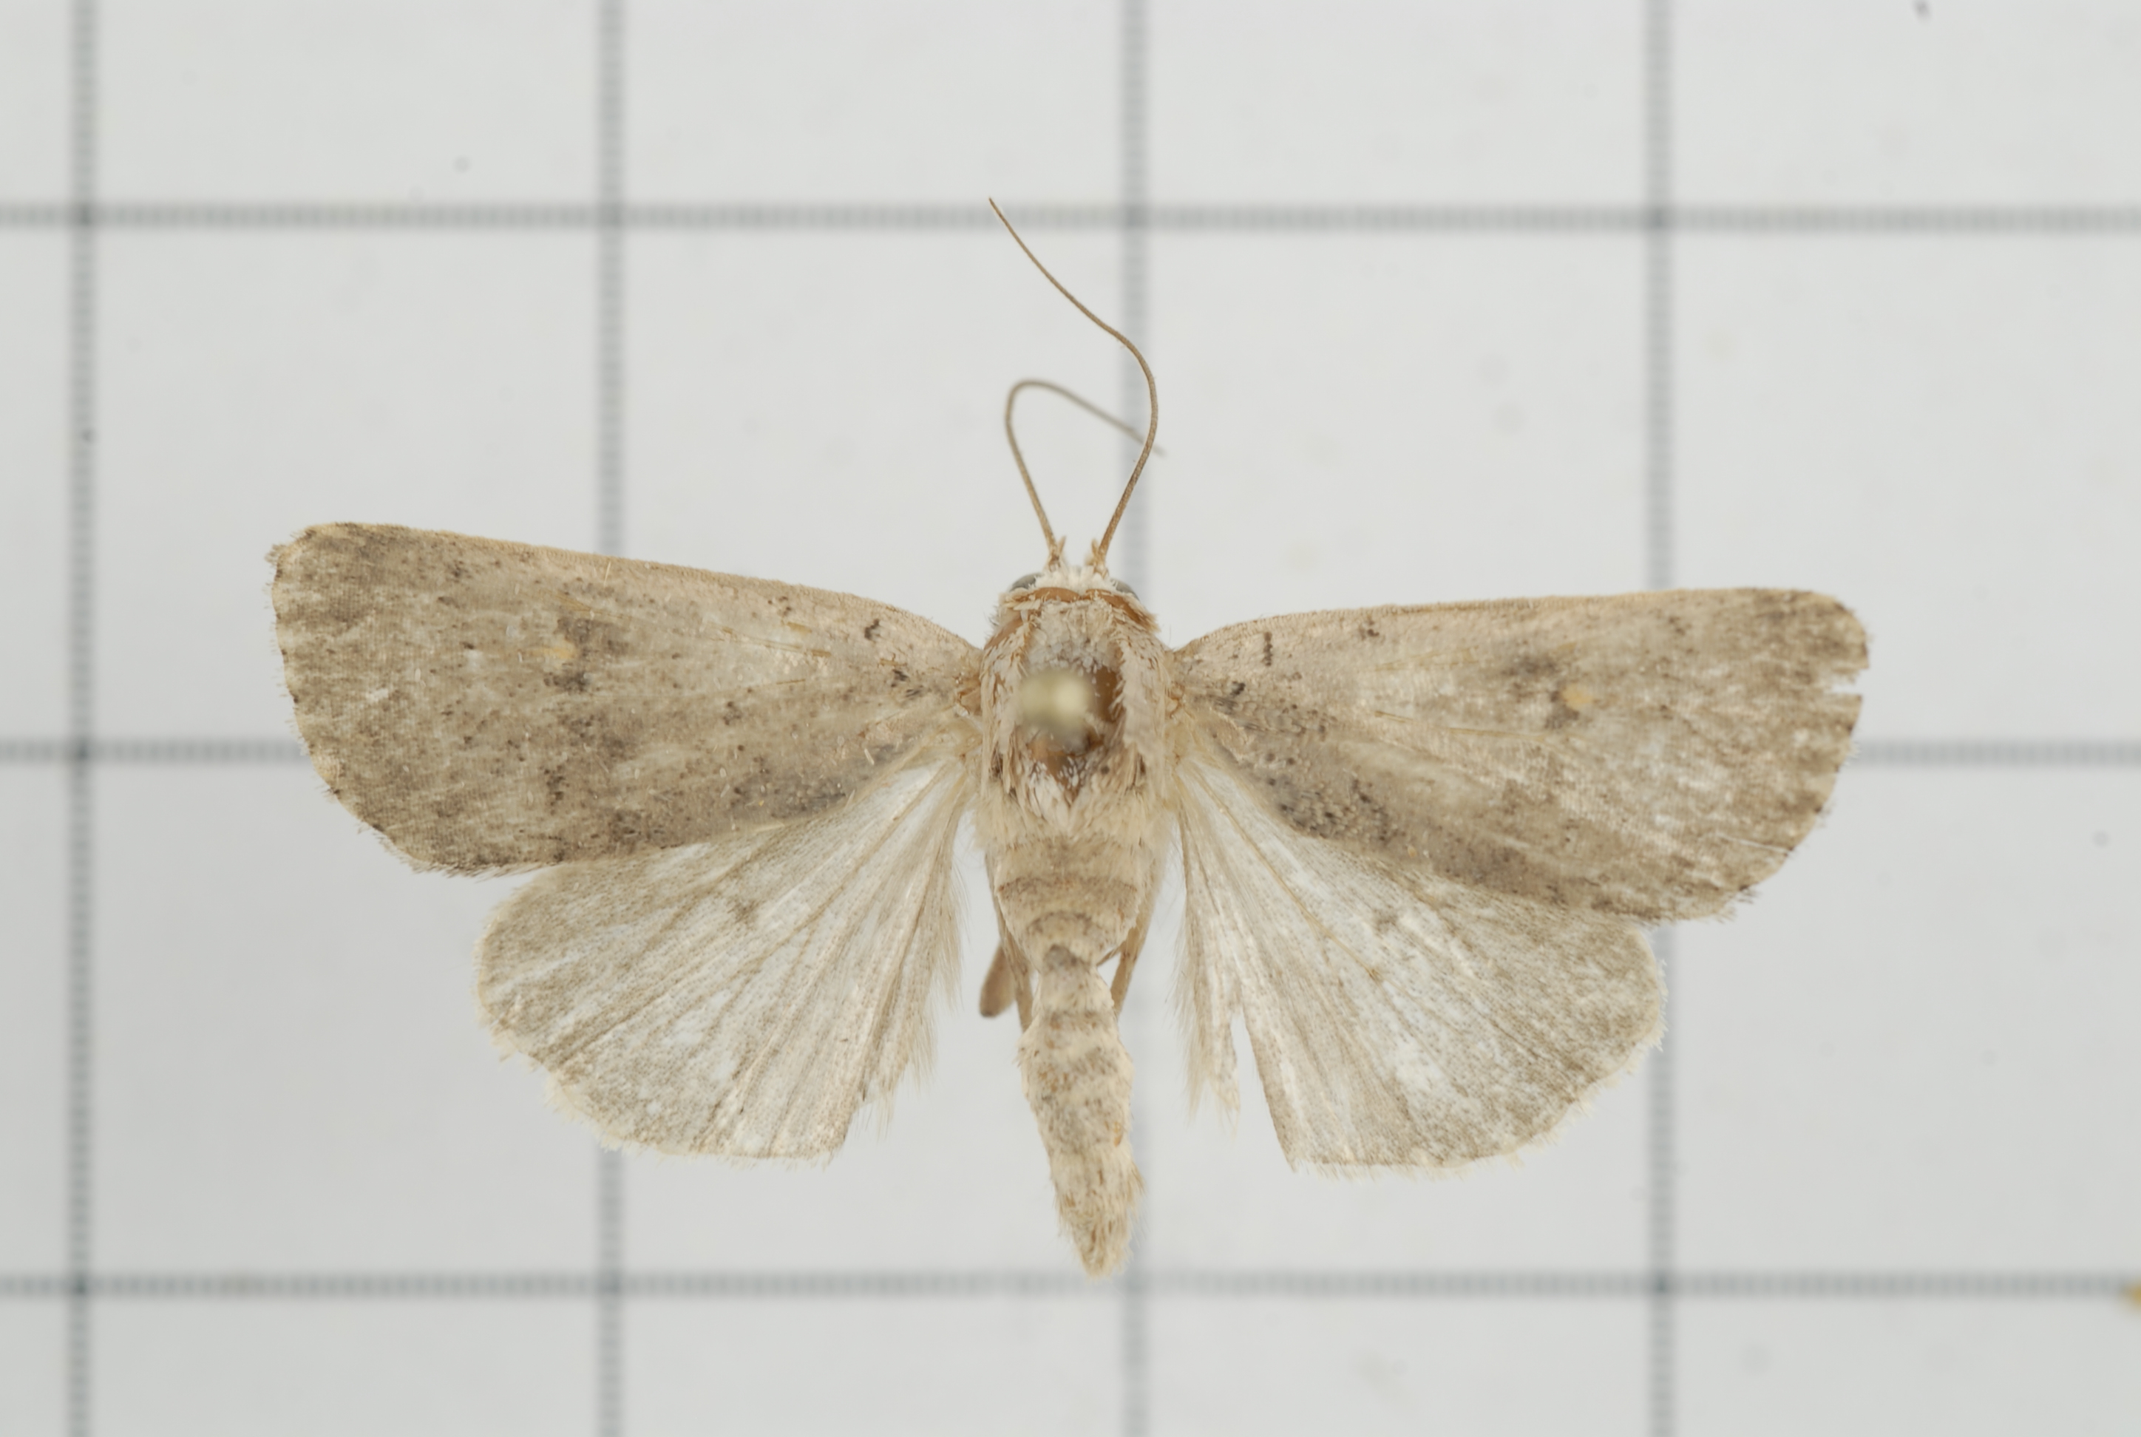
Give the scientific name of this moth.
Athetis bremusa
